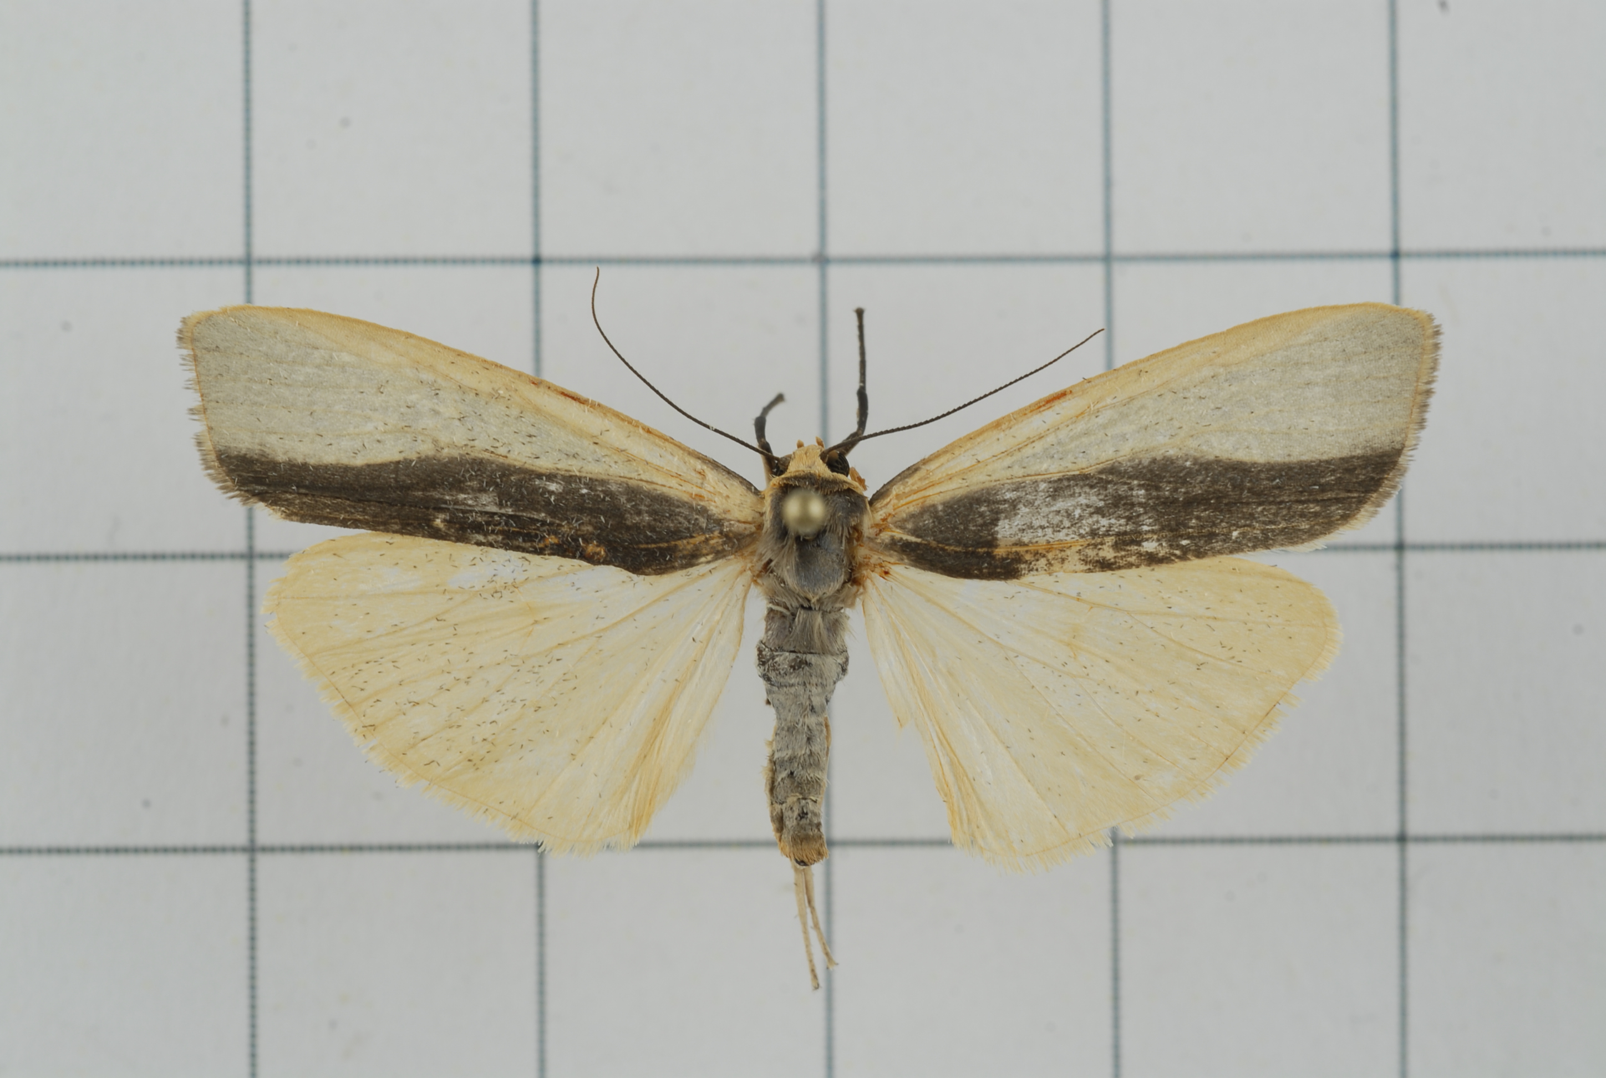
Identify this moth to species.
Hesudra divisa
